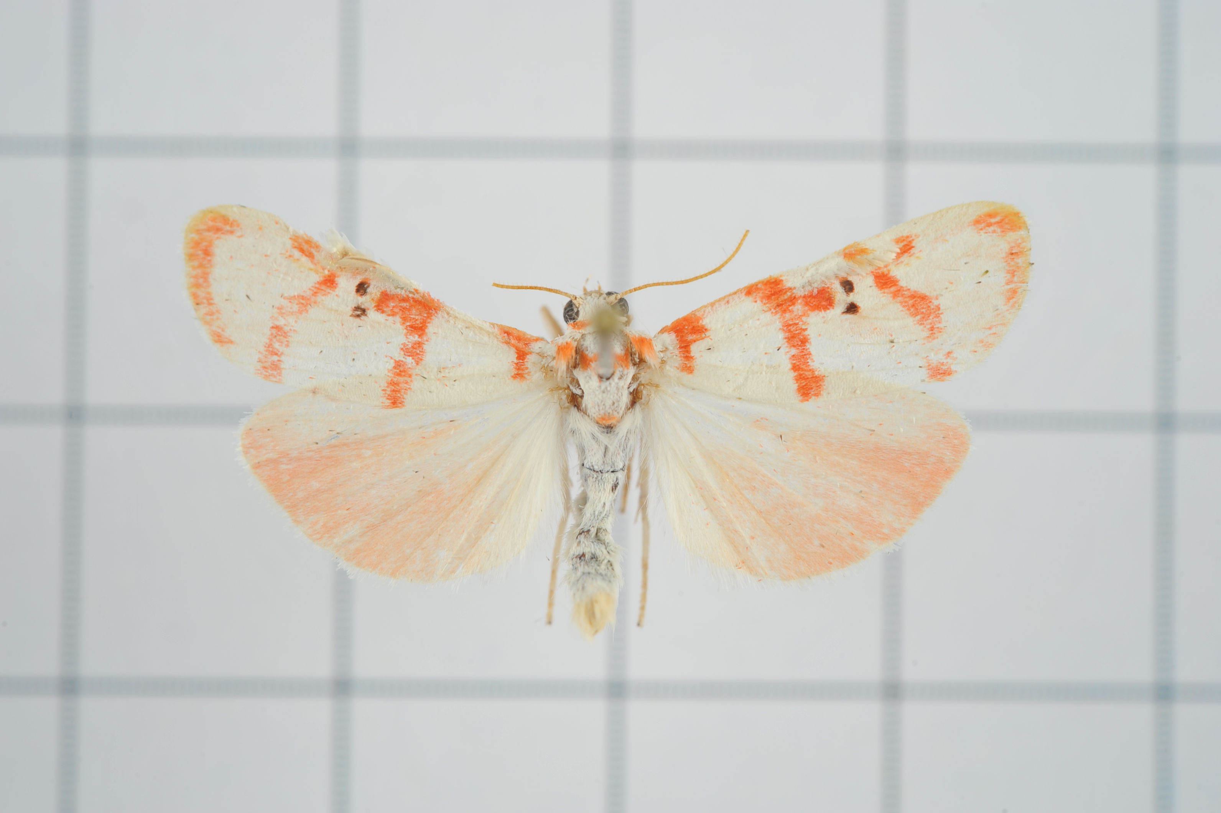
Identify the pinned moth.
Cyana hamata hamata
